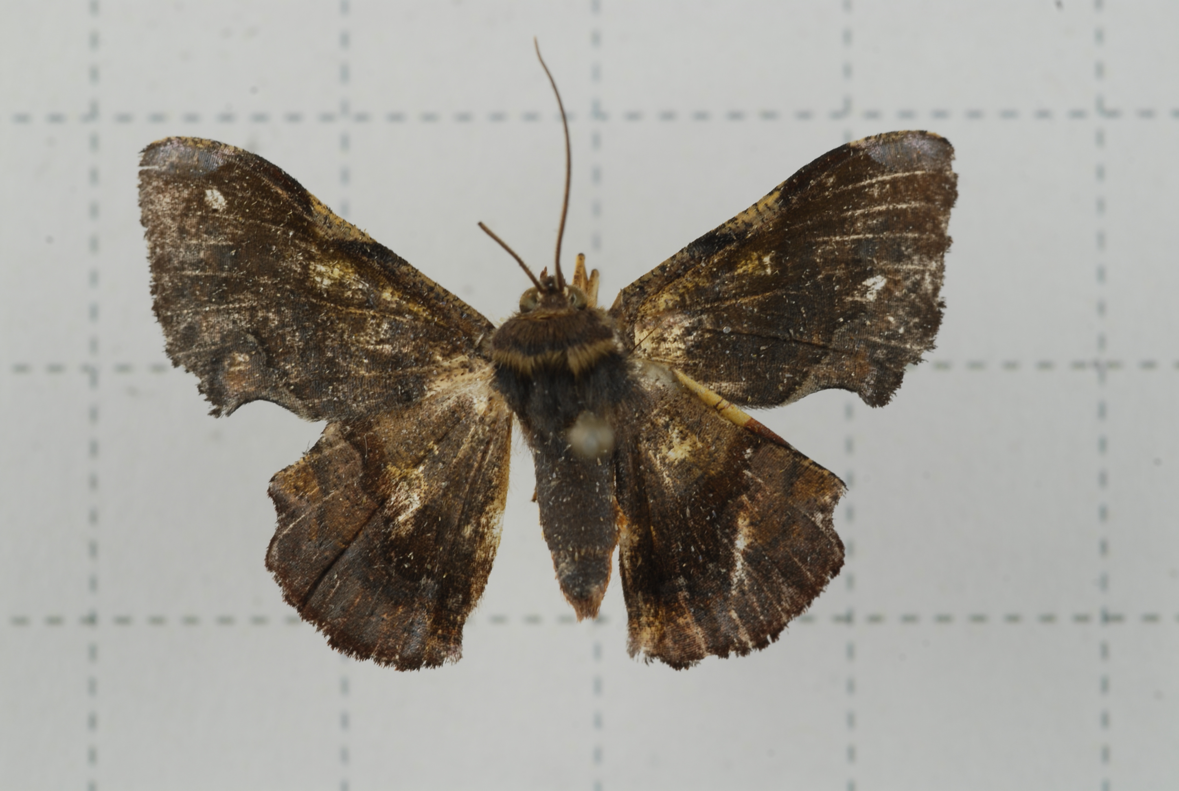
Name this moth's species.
Fascellina chromataria
